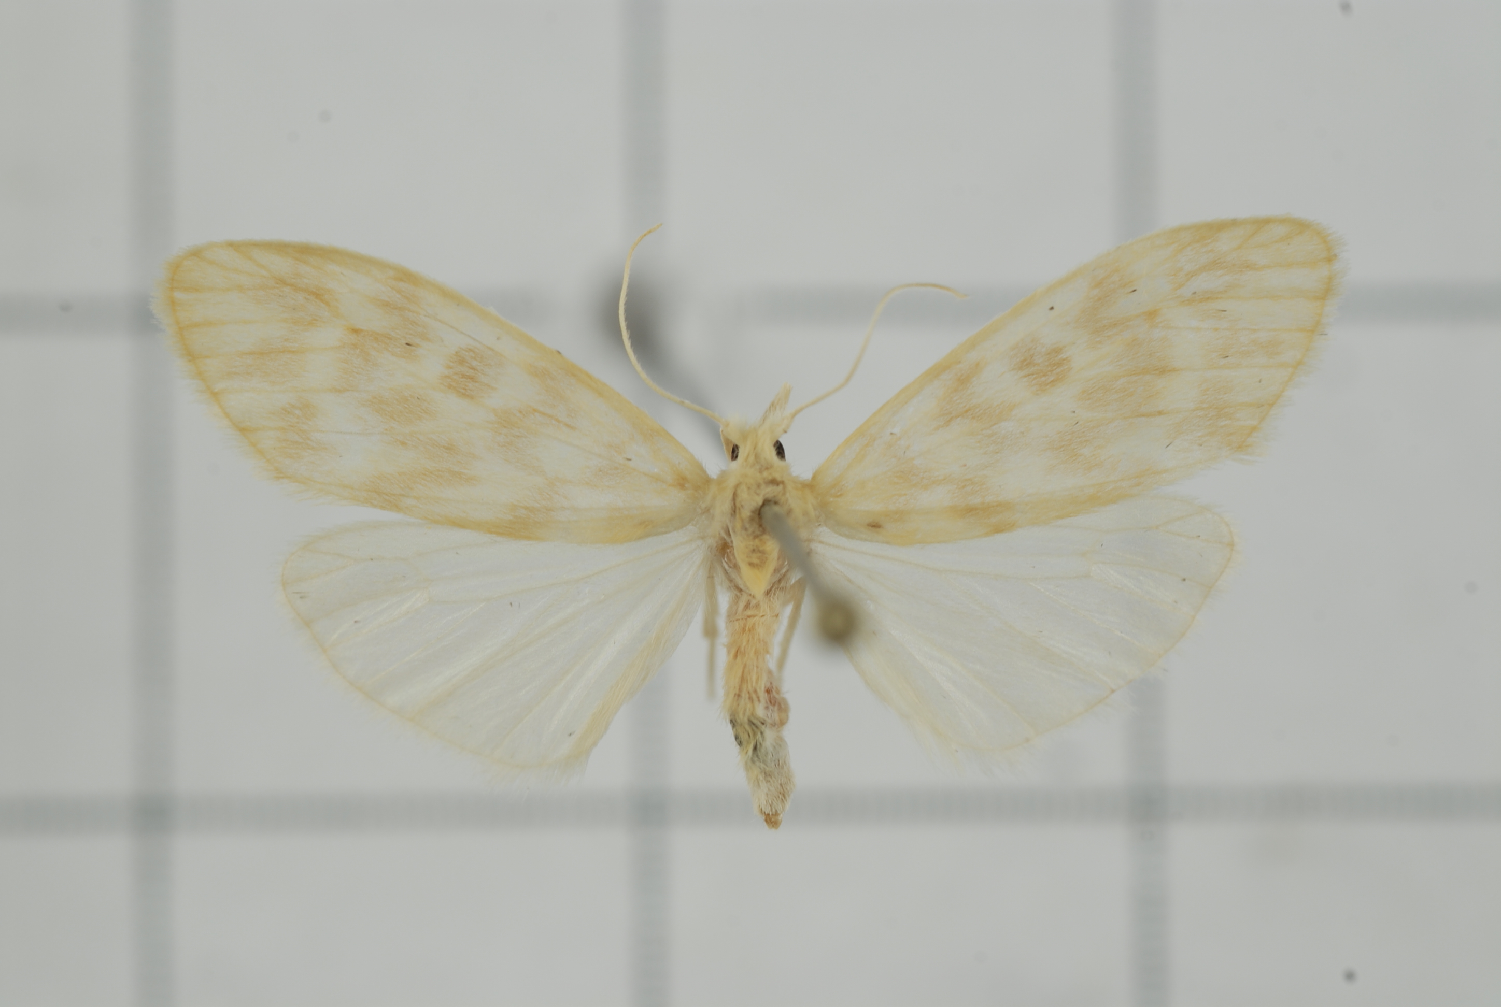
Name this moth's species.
Hemipsilia coavestis
